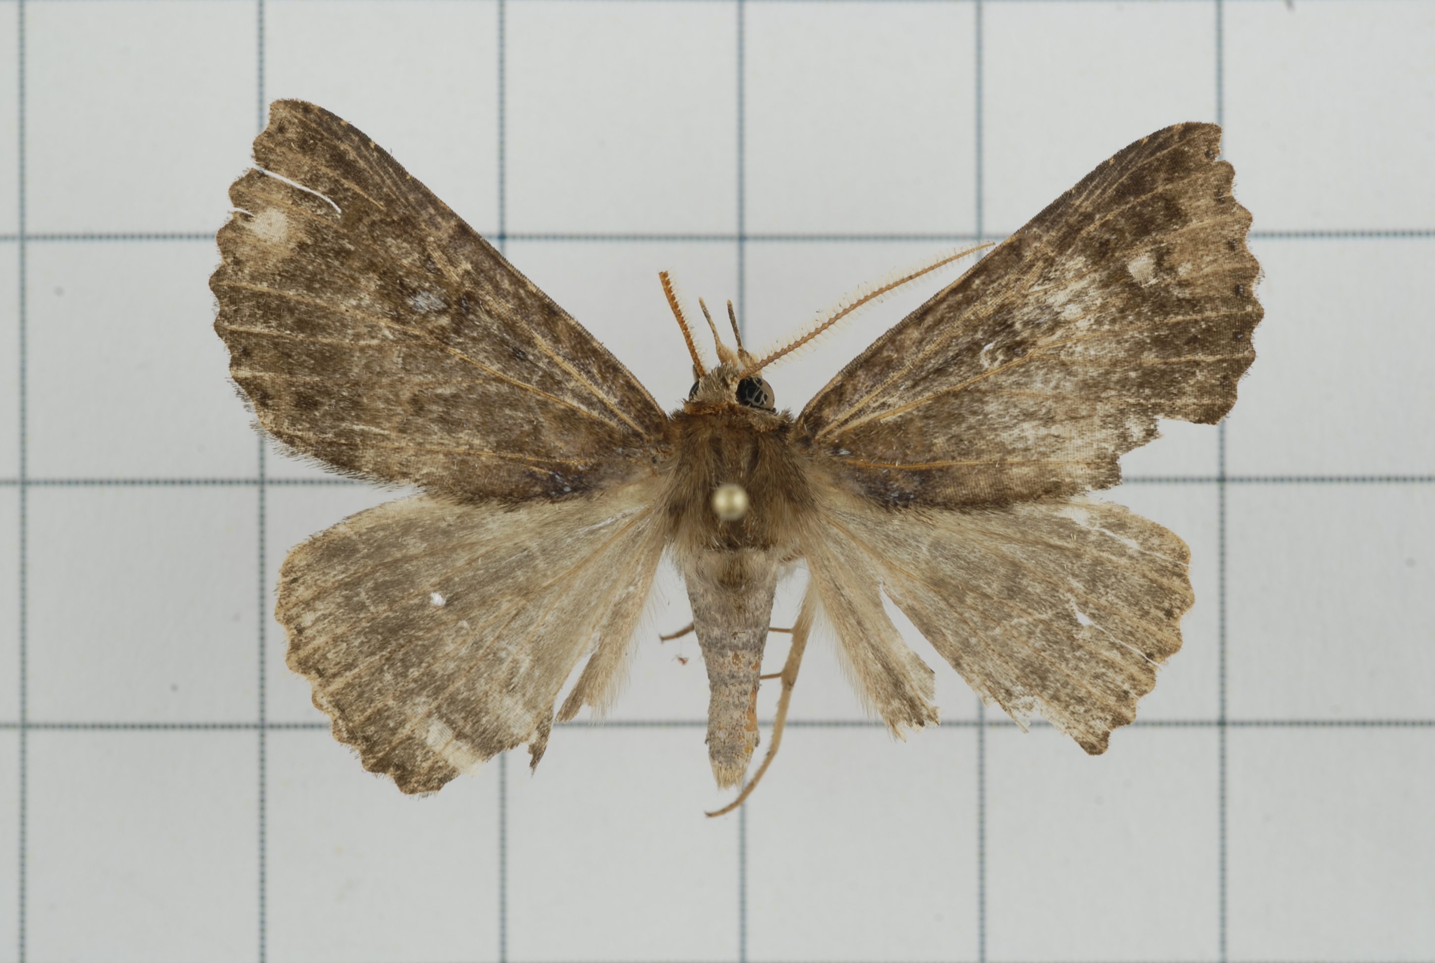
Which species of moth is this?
Hypersypnoides punctosa
